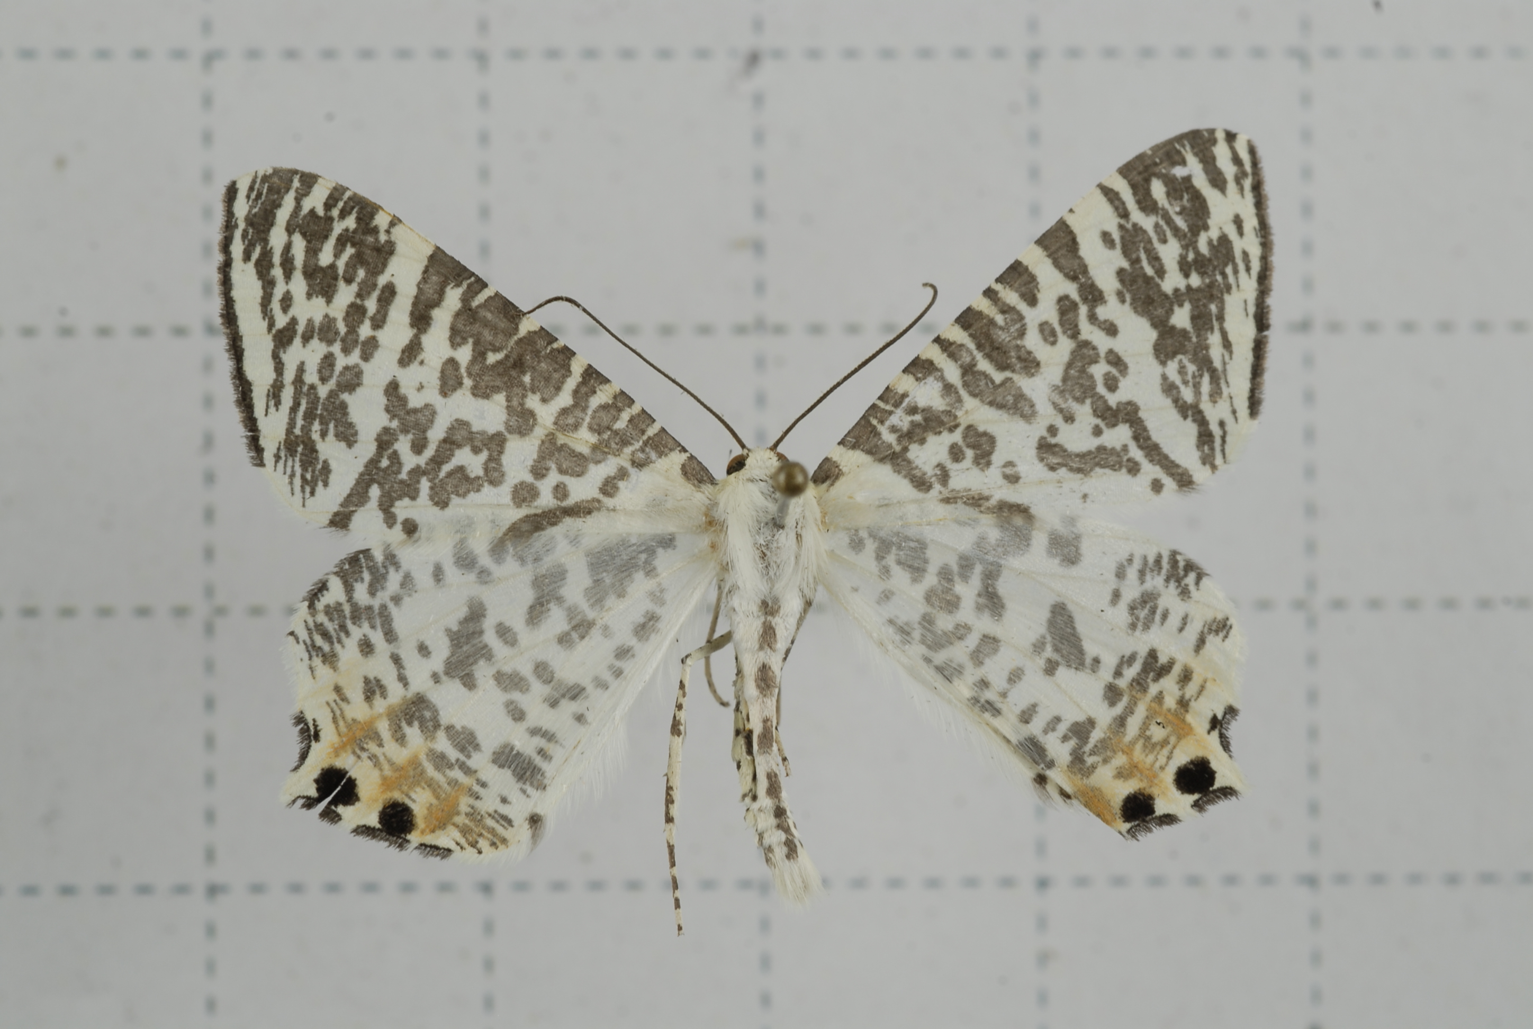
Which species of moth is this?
Ourapteryx venusta
